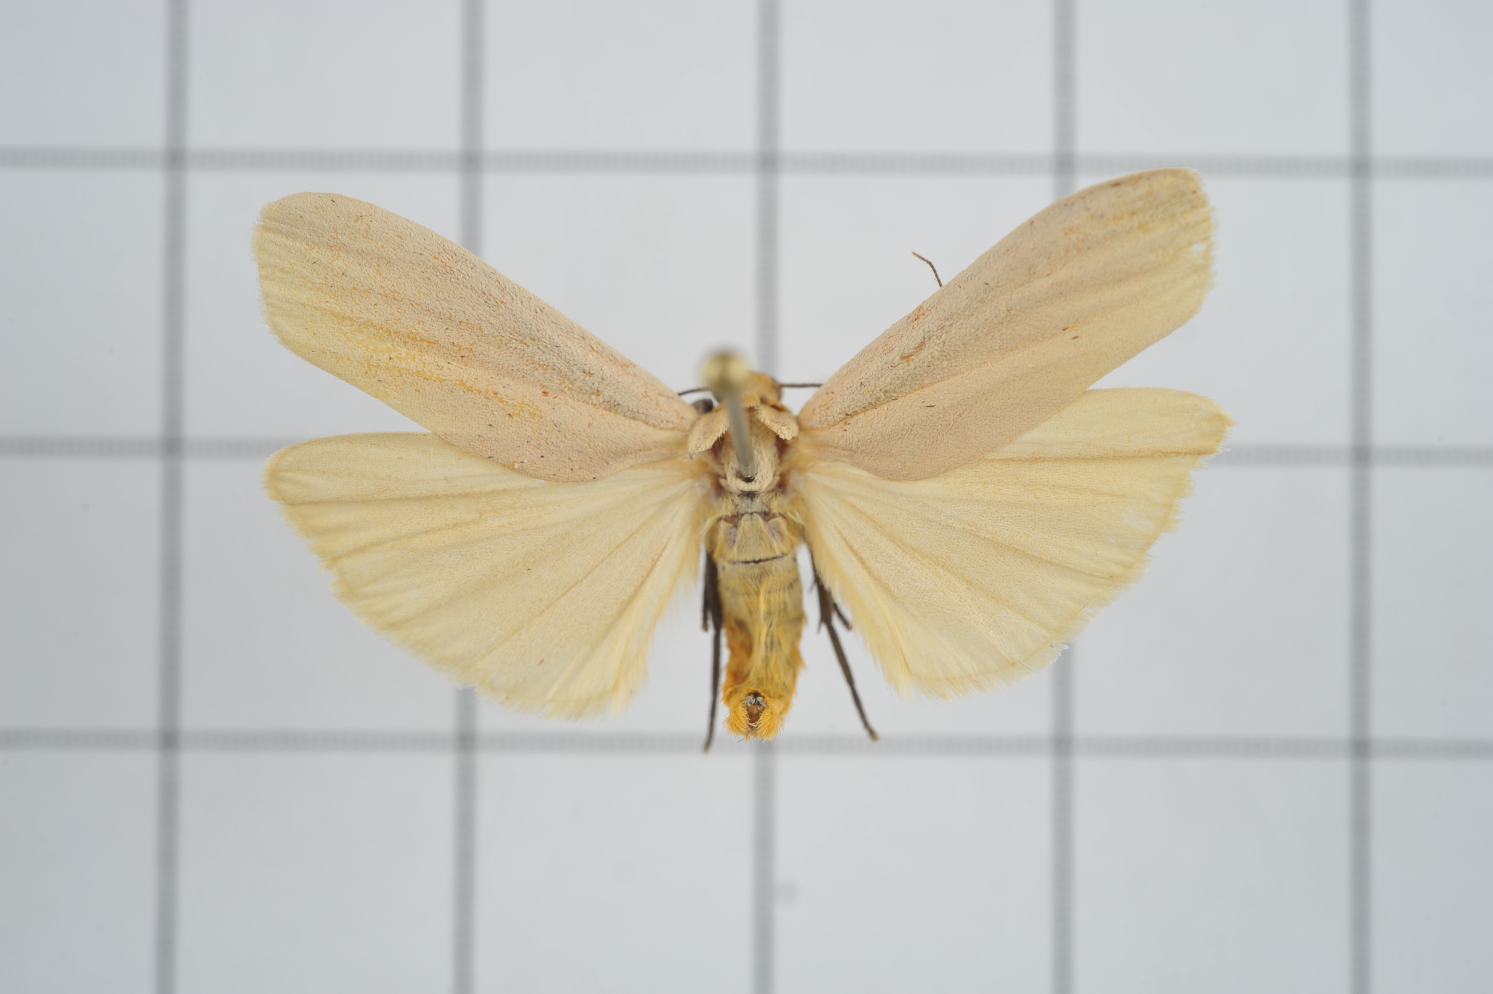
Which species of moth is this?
Eilema ranrunensis
